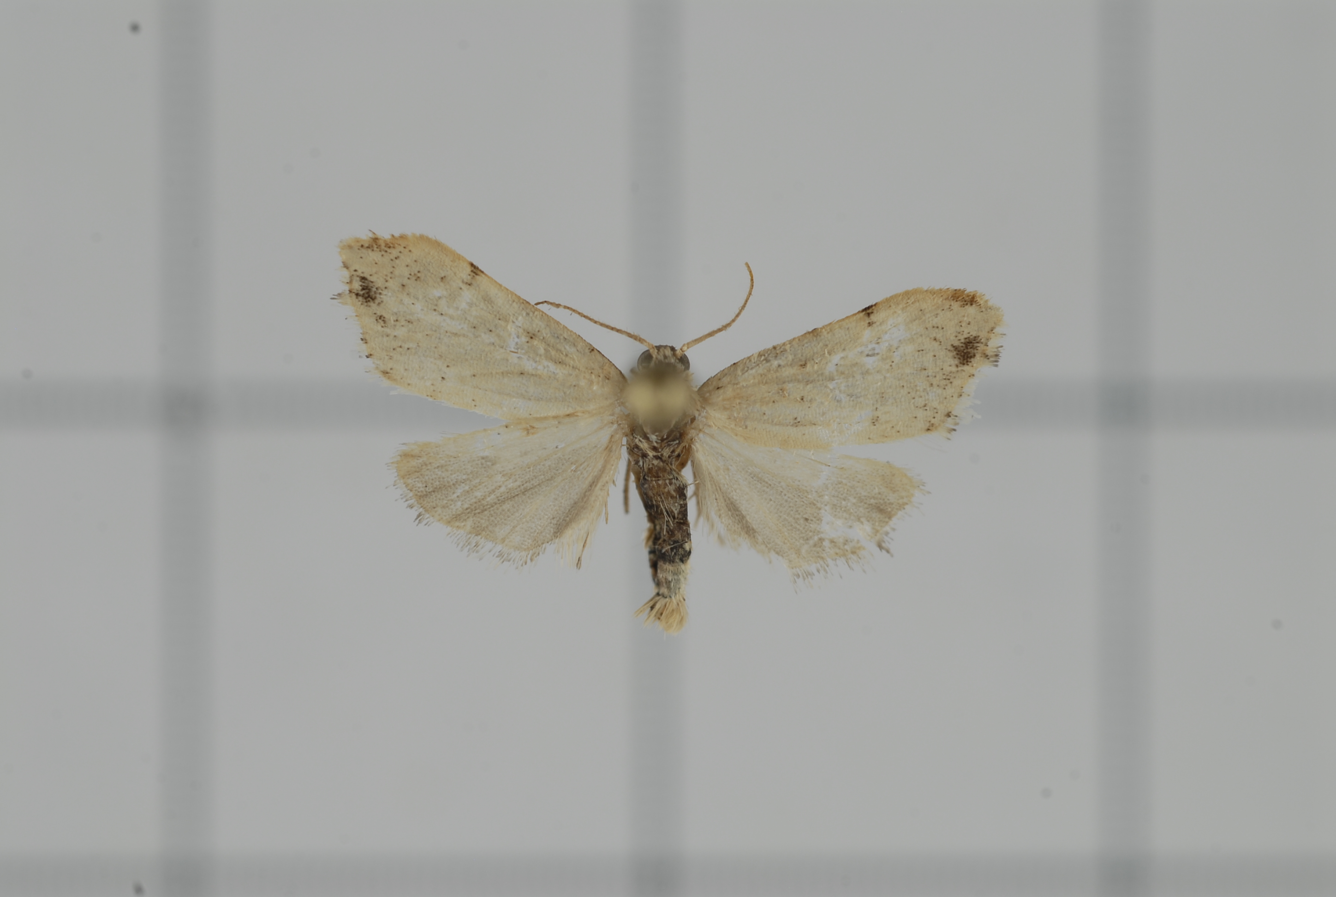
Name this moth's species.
Oxacme cretacea
